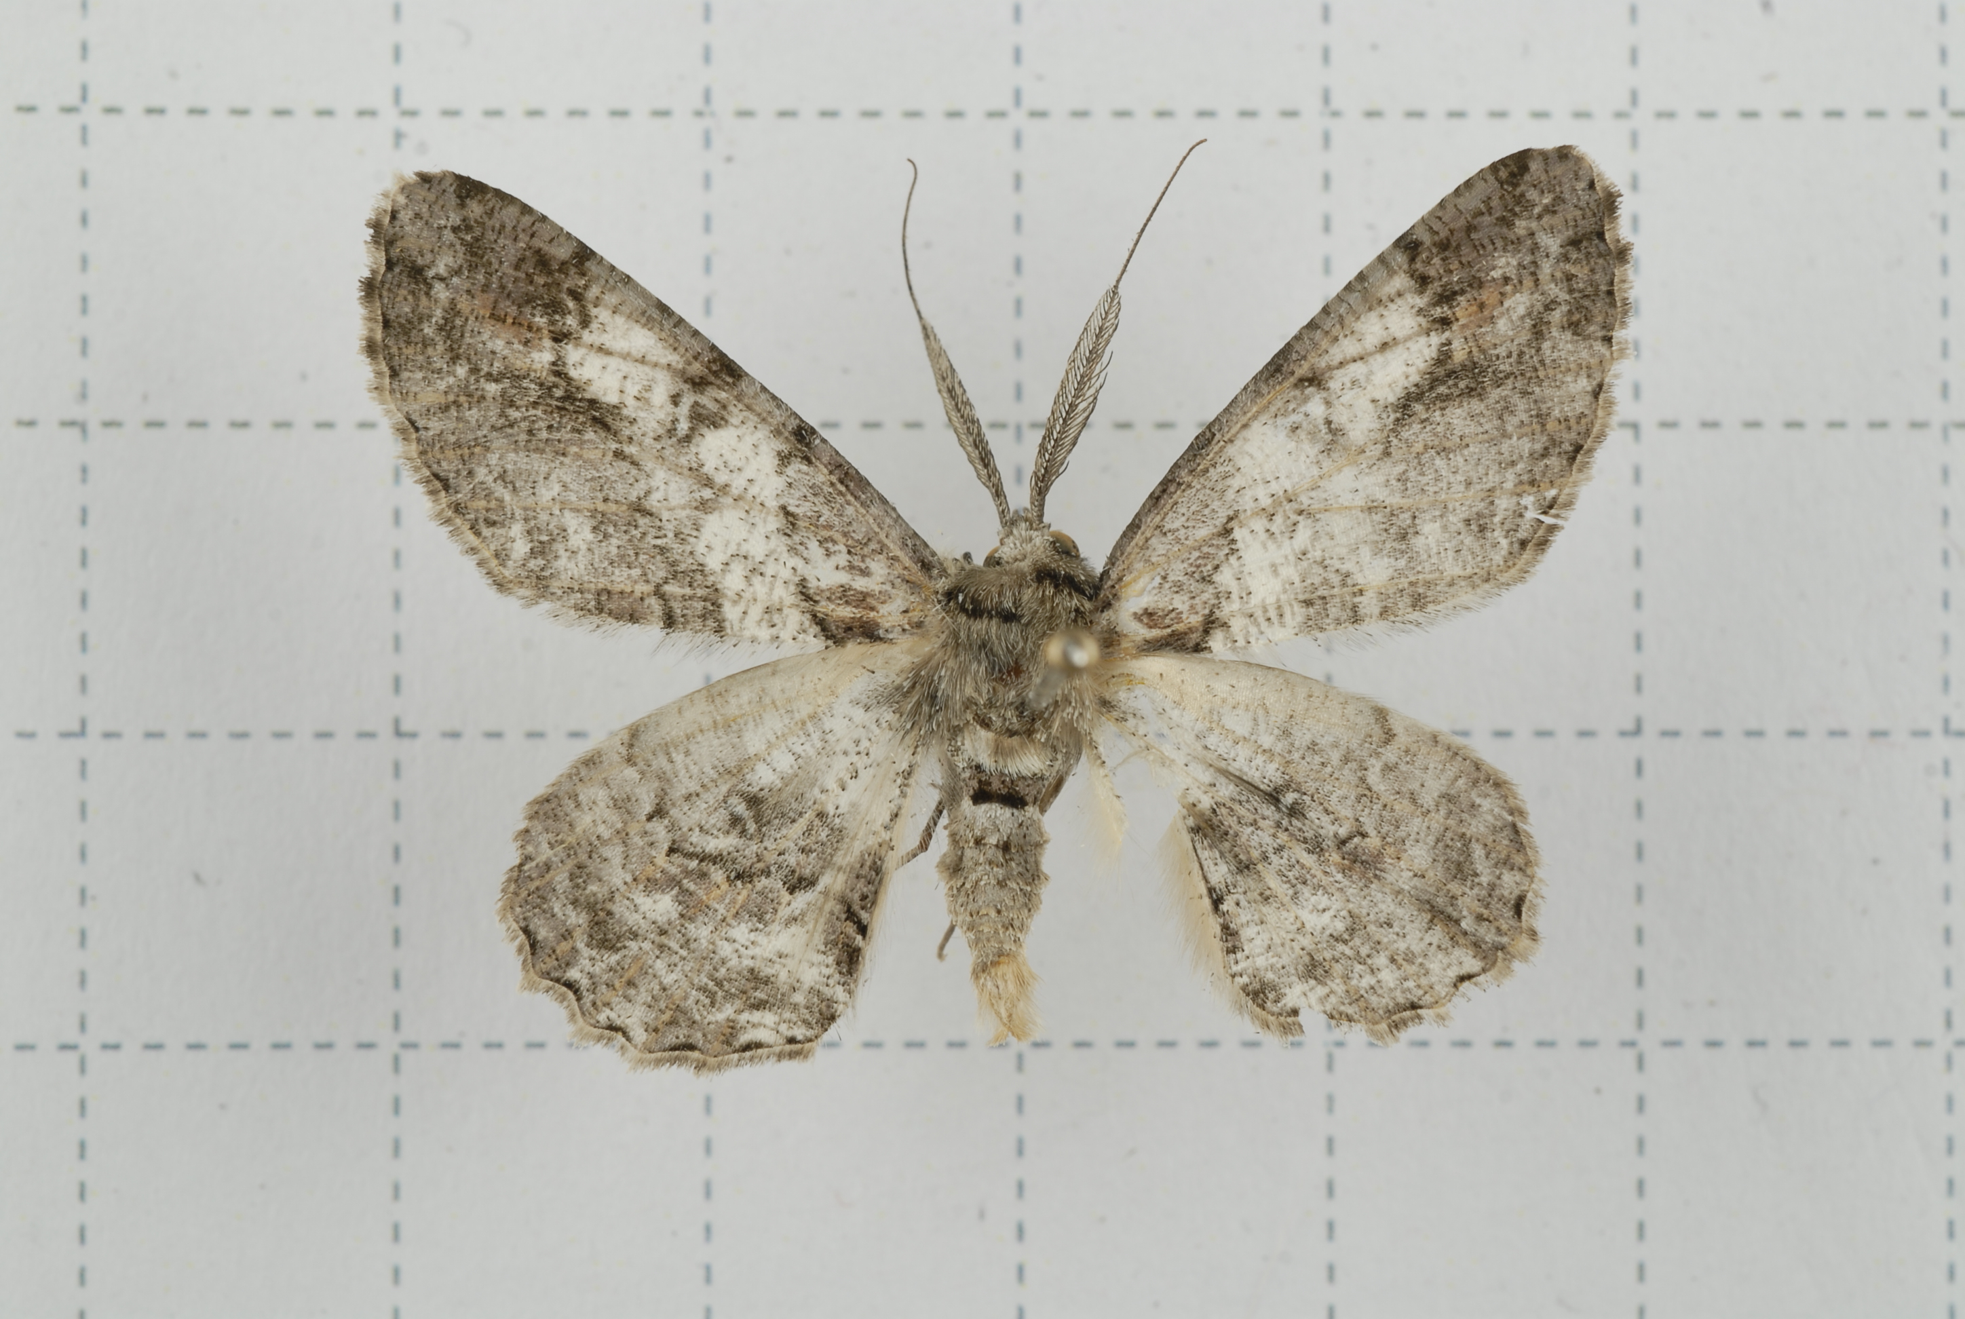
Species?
Cleora fraterna
